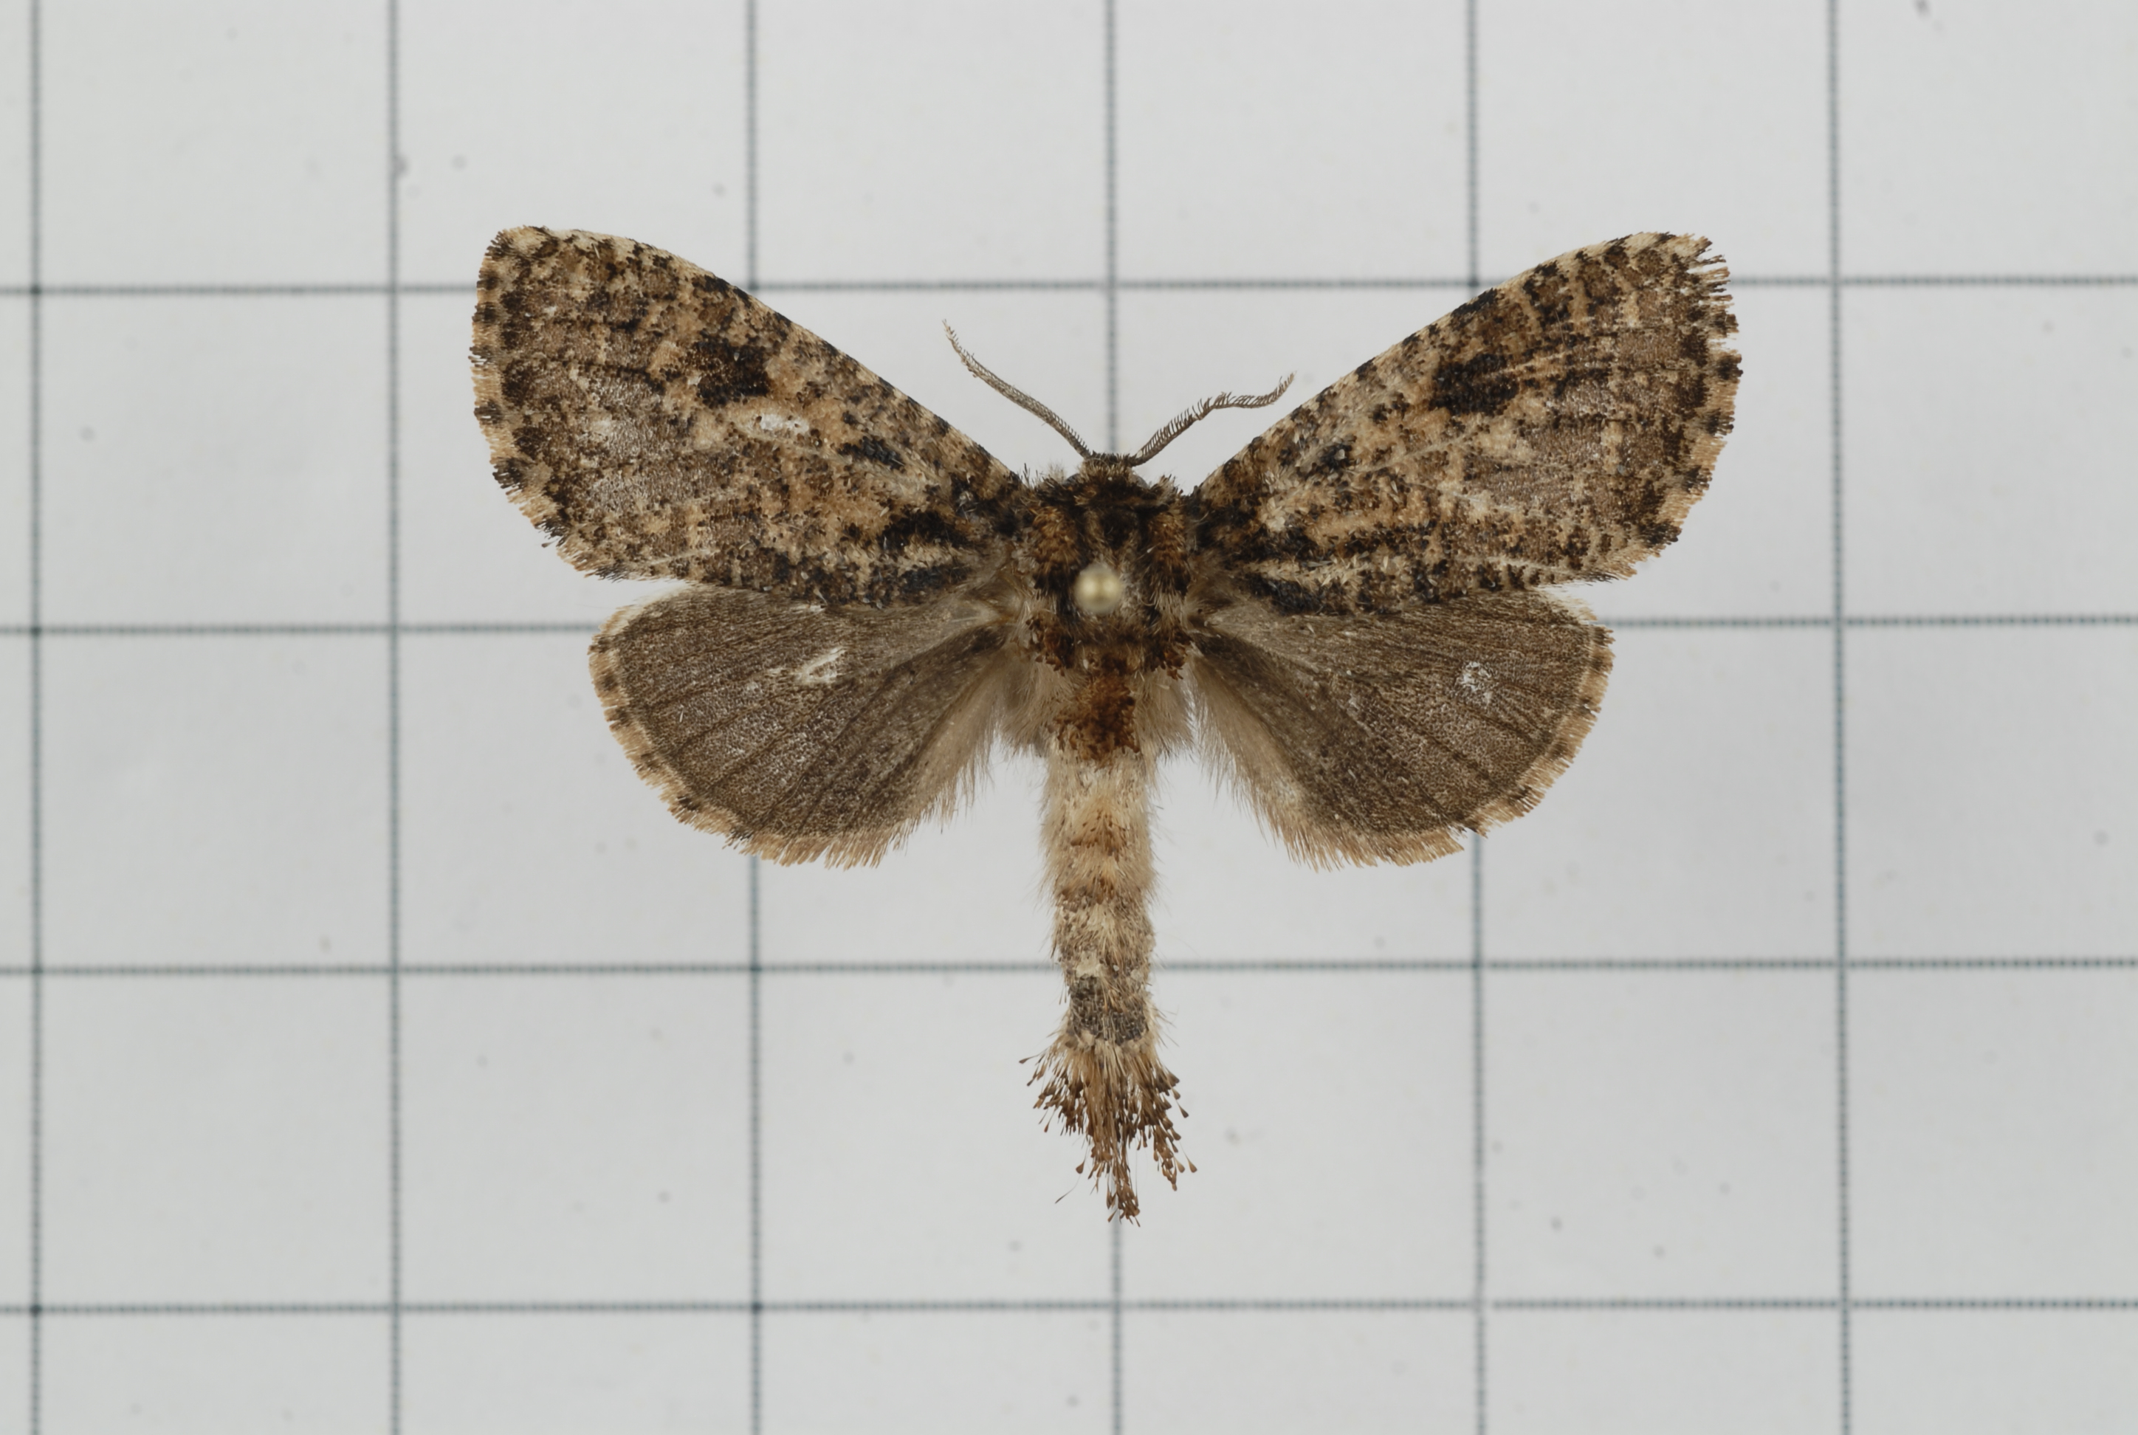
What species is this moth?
Marcopoloia discipuncta
